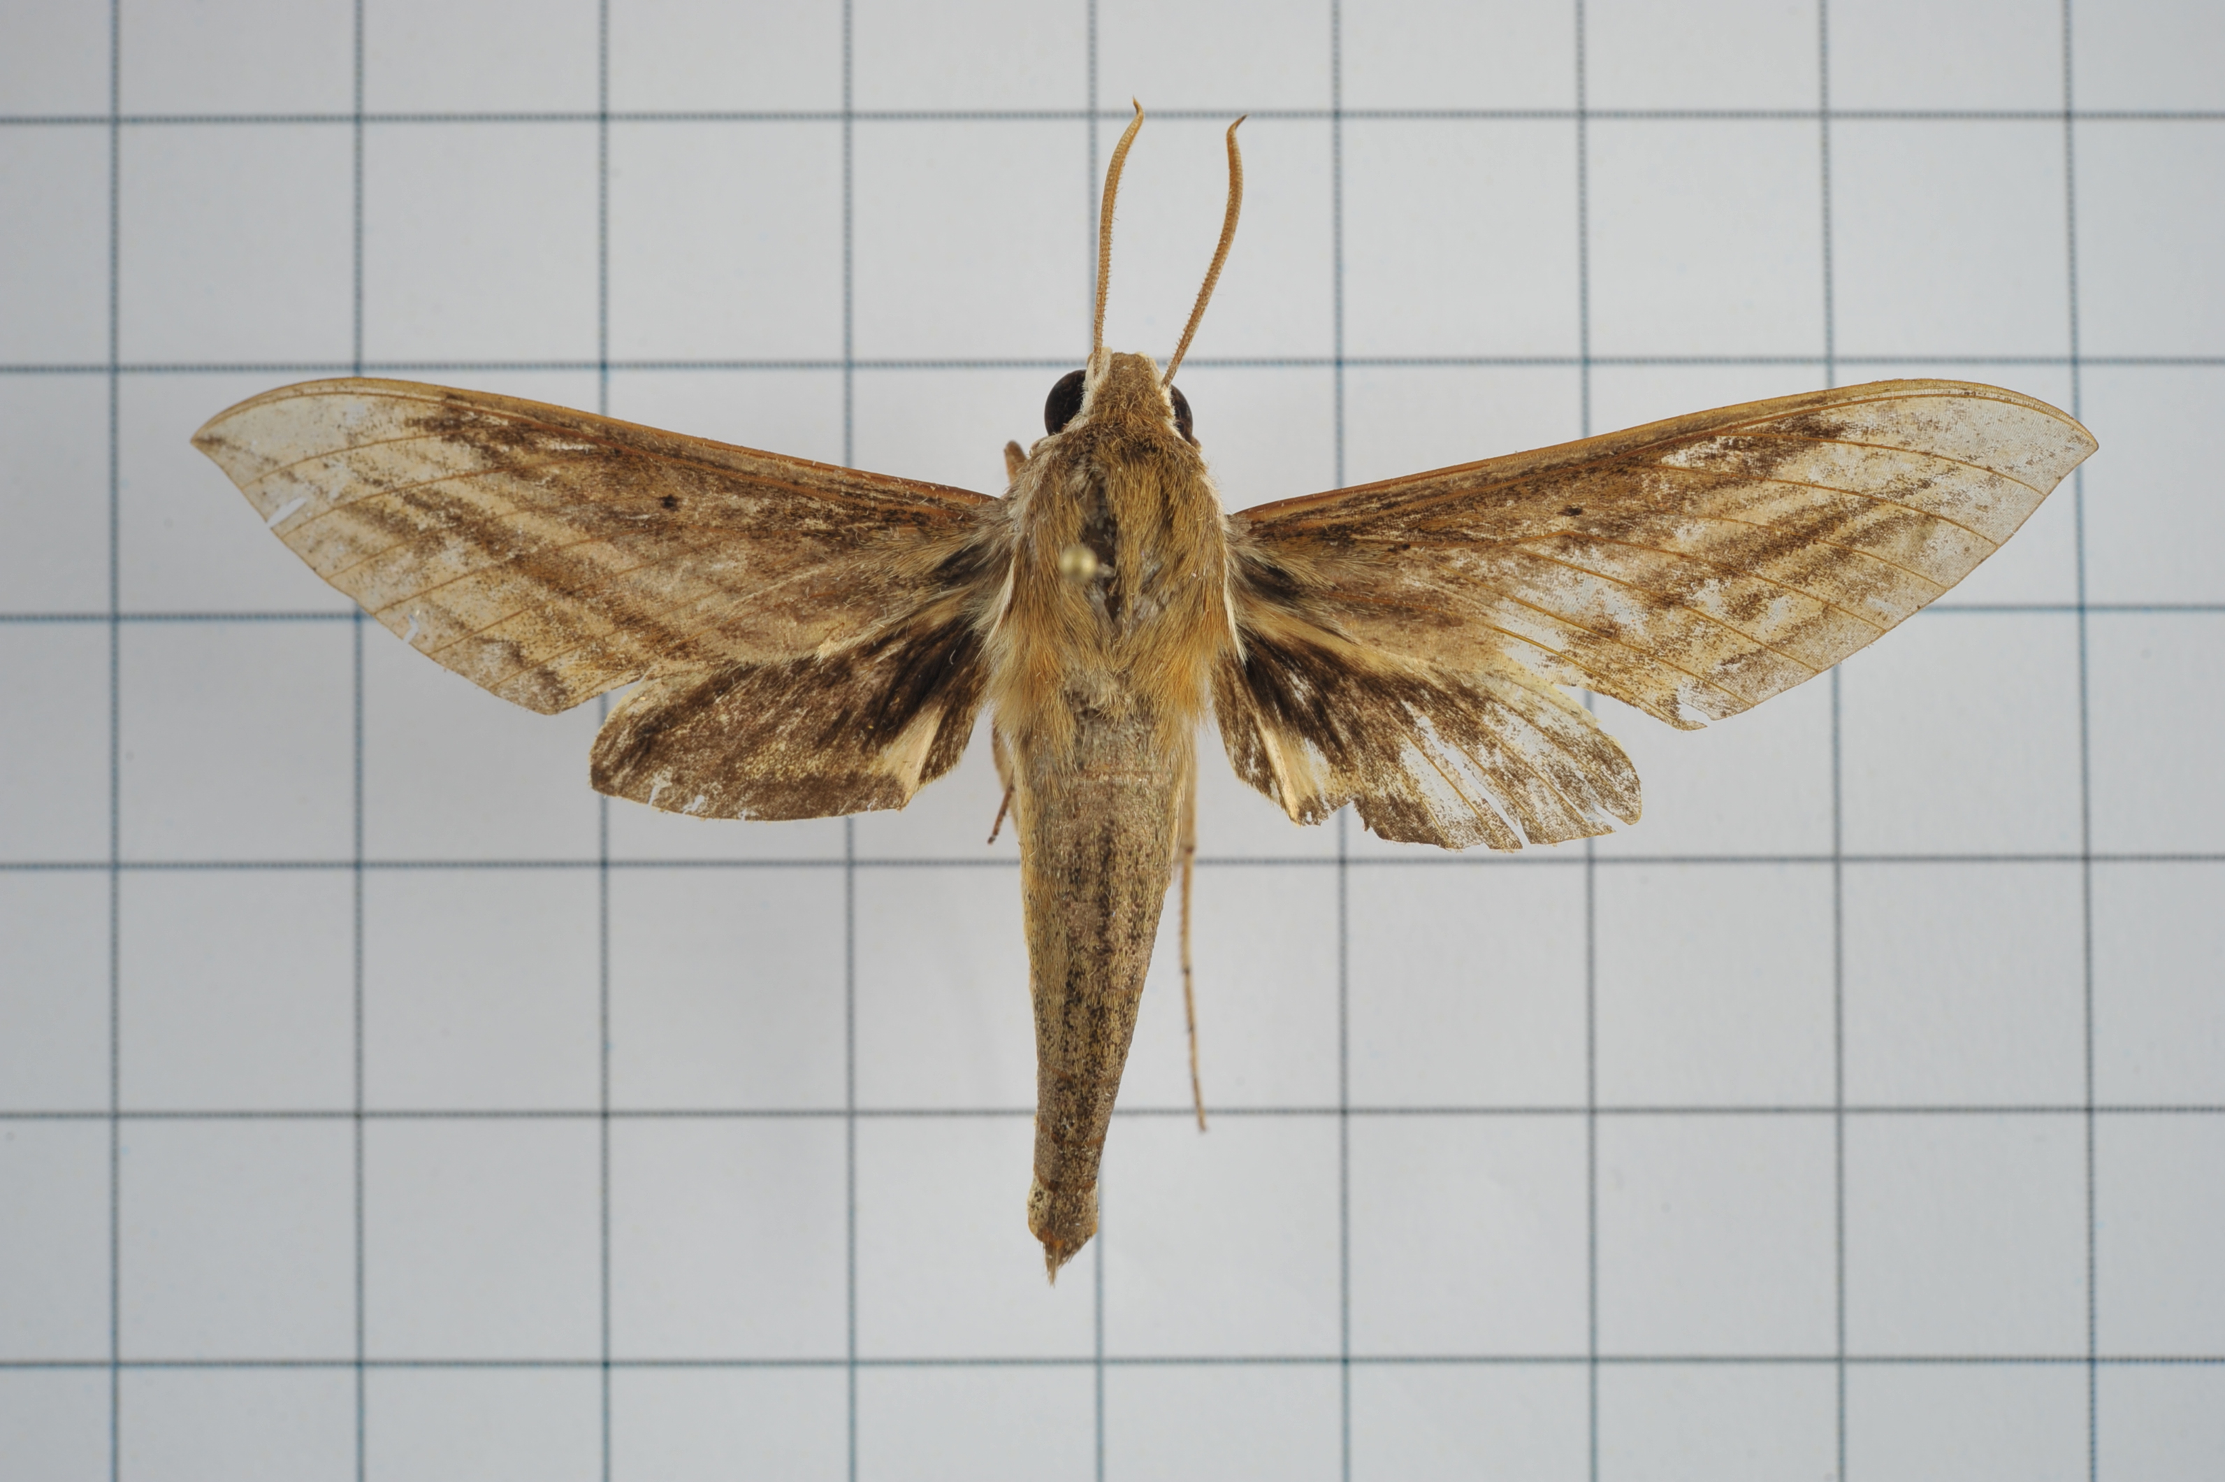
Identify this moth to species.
Cechetra minor
